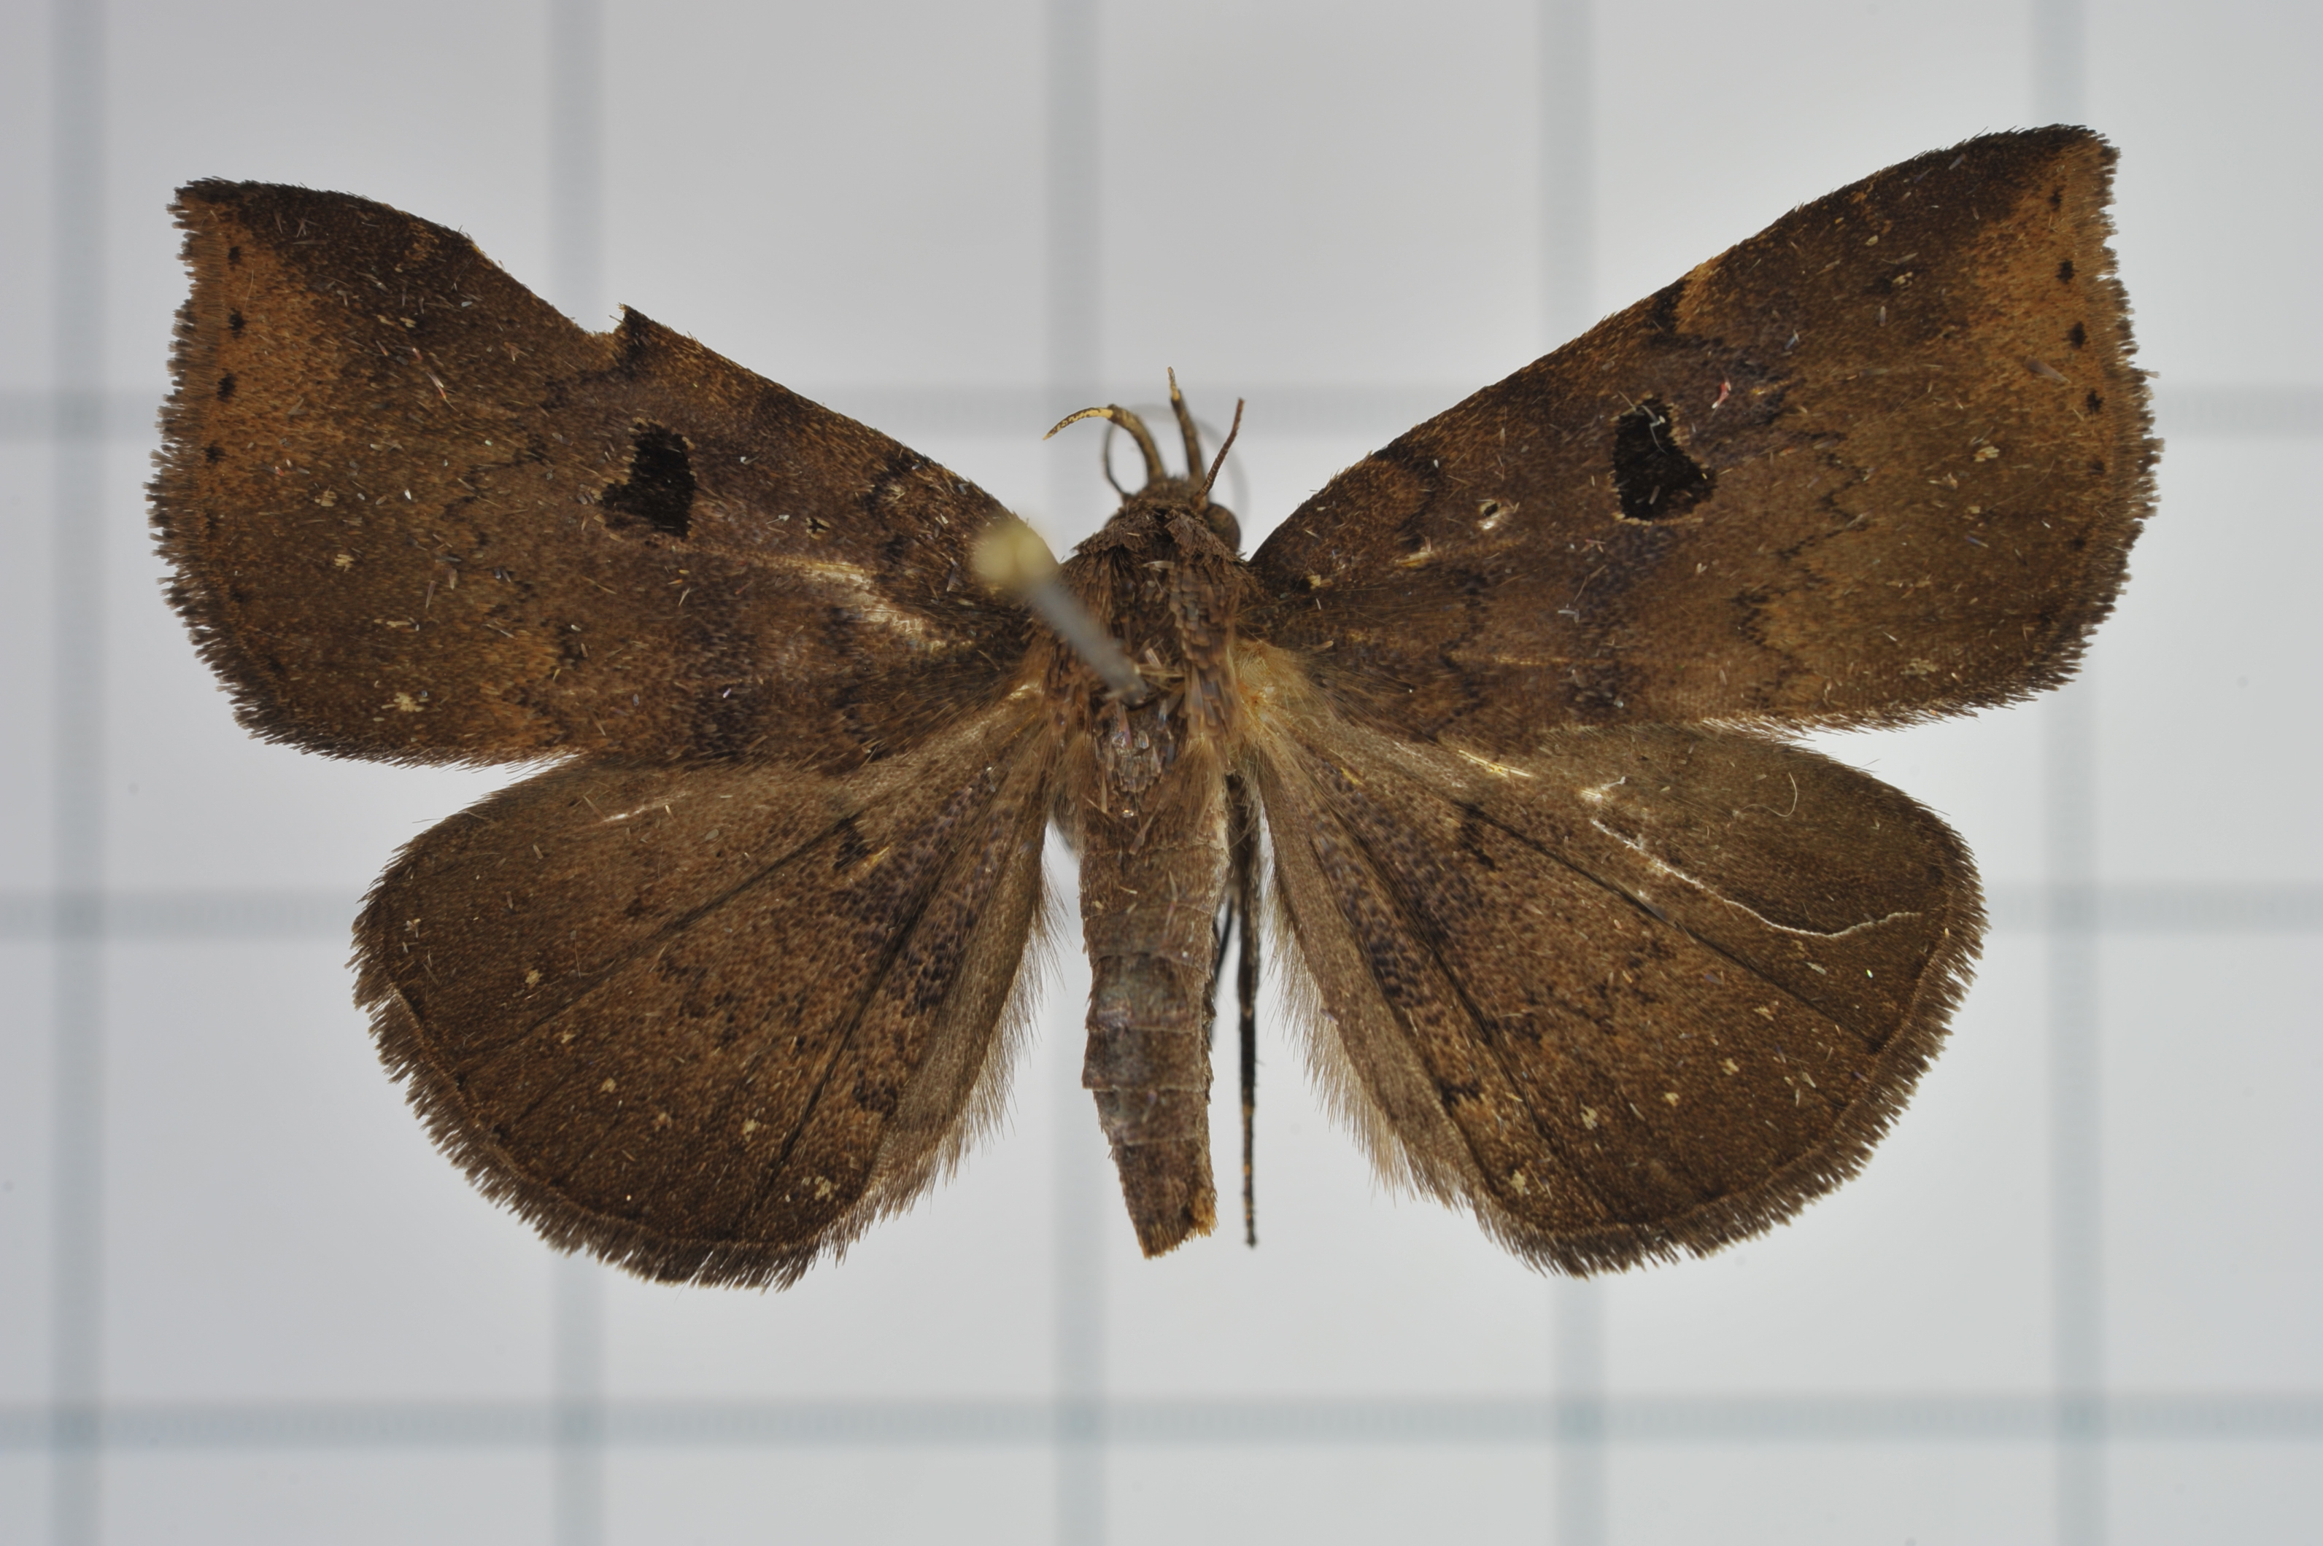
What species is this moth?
Mosopia punctilinea
